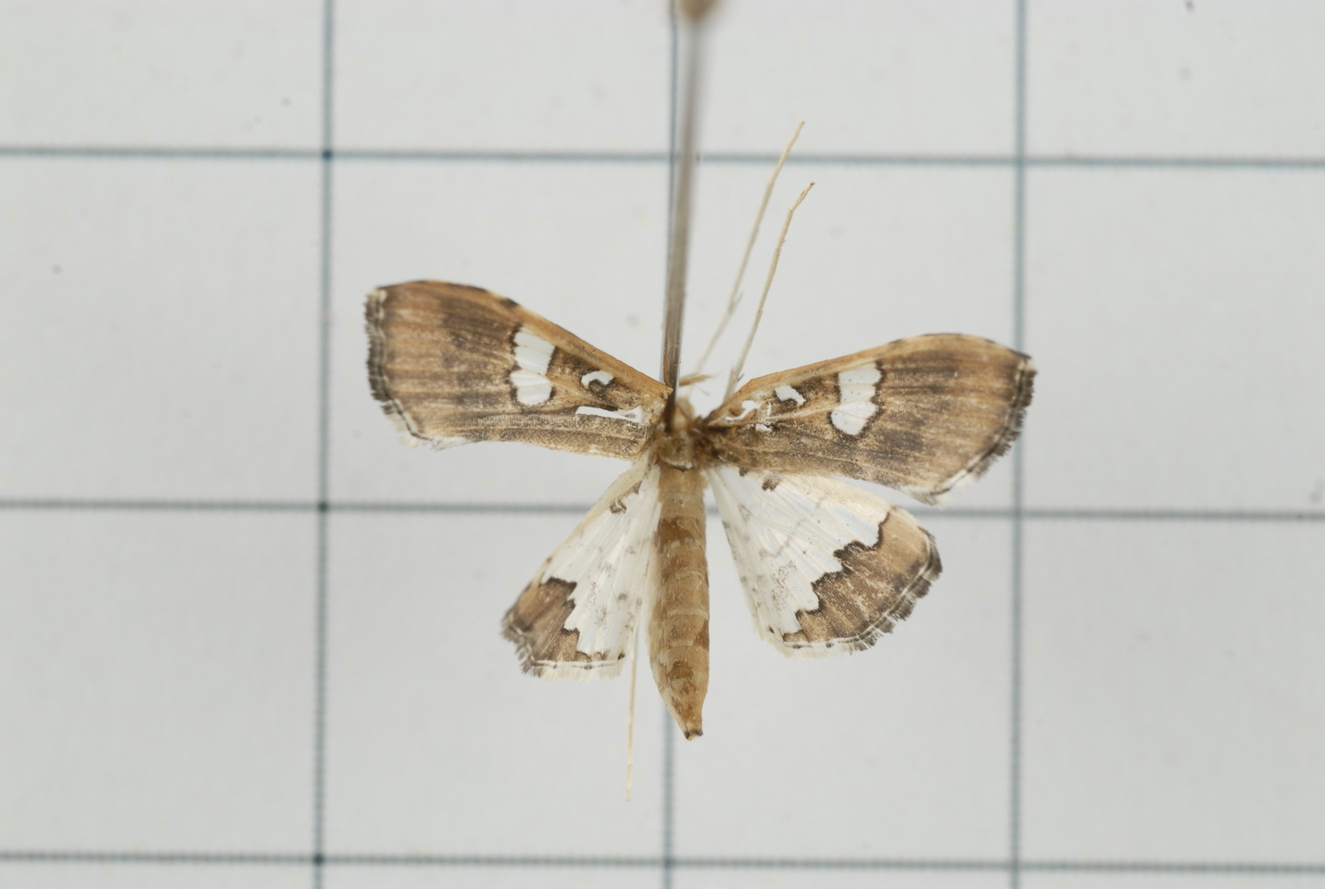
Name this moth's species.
Maruca vitrata
